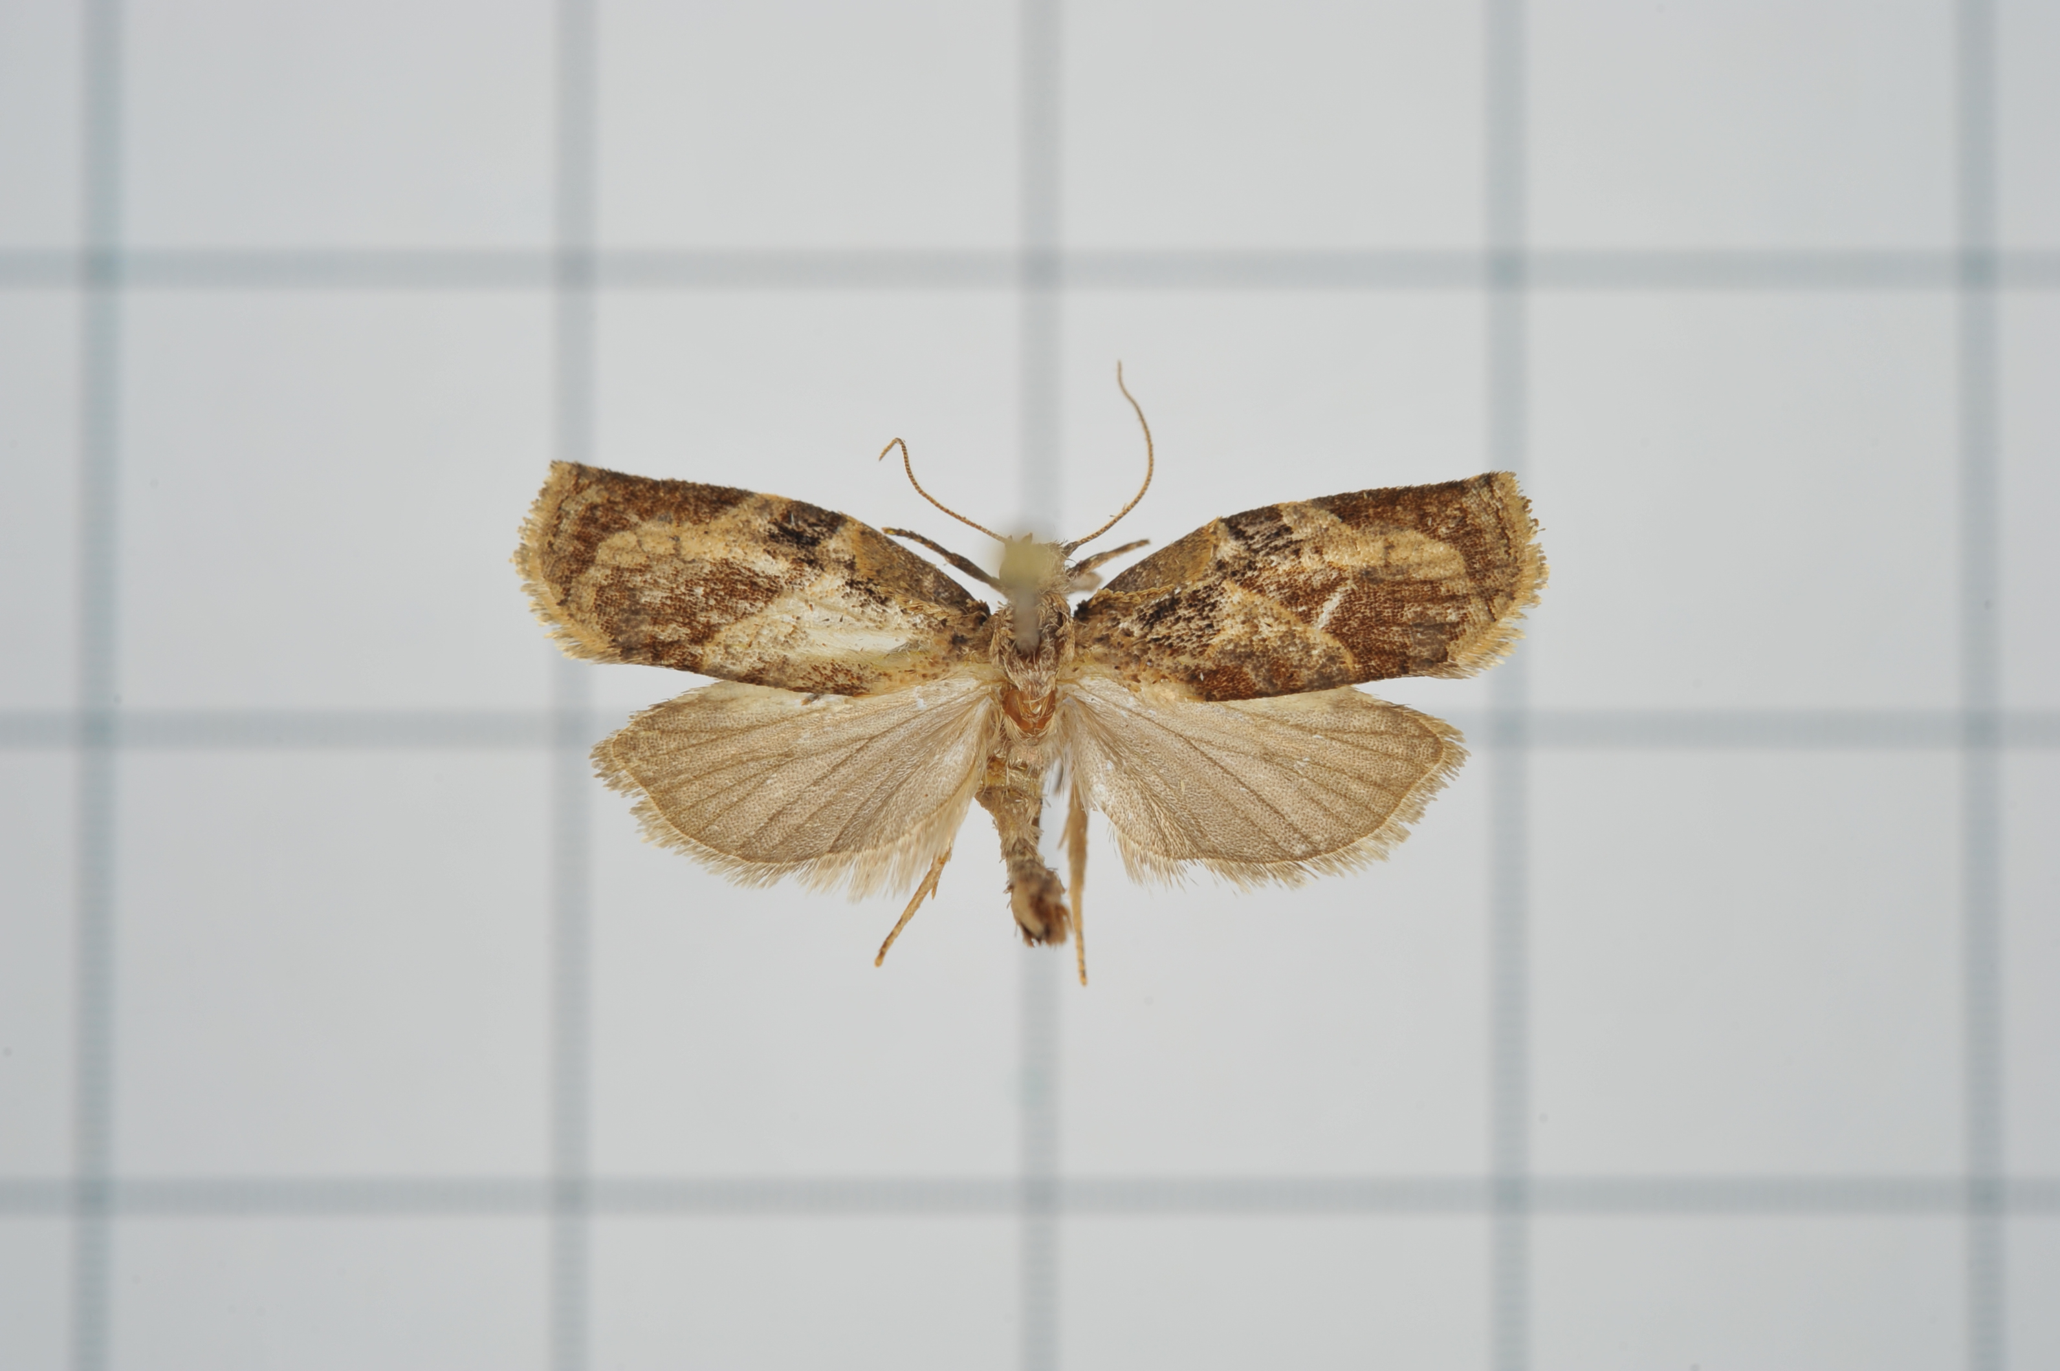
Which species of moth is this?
Homona issikii
